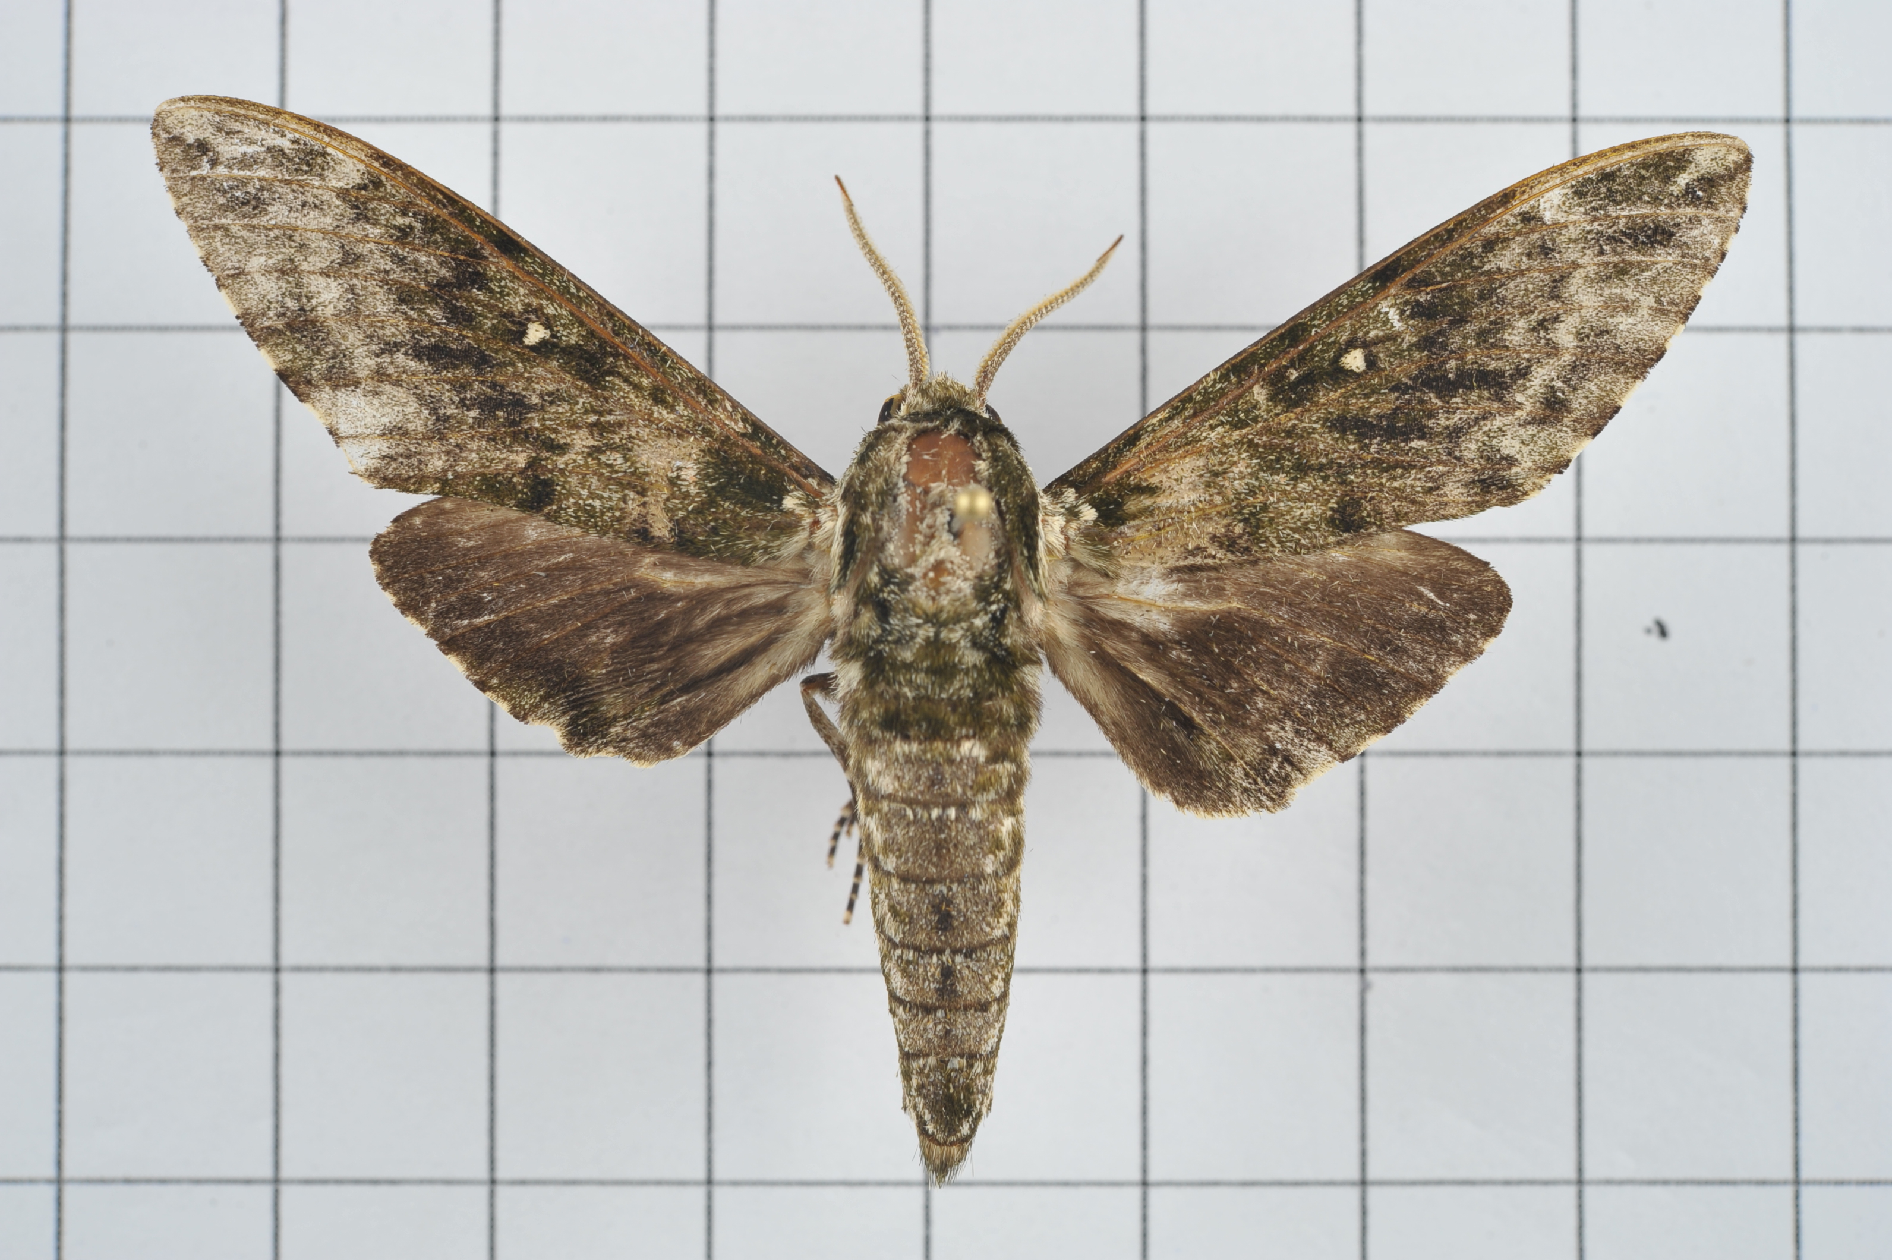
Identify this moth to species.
Dolbina formosana
